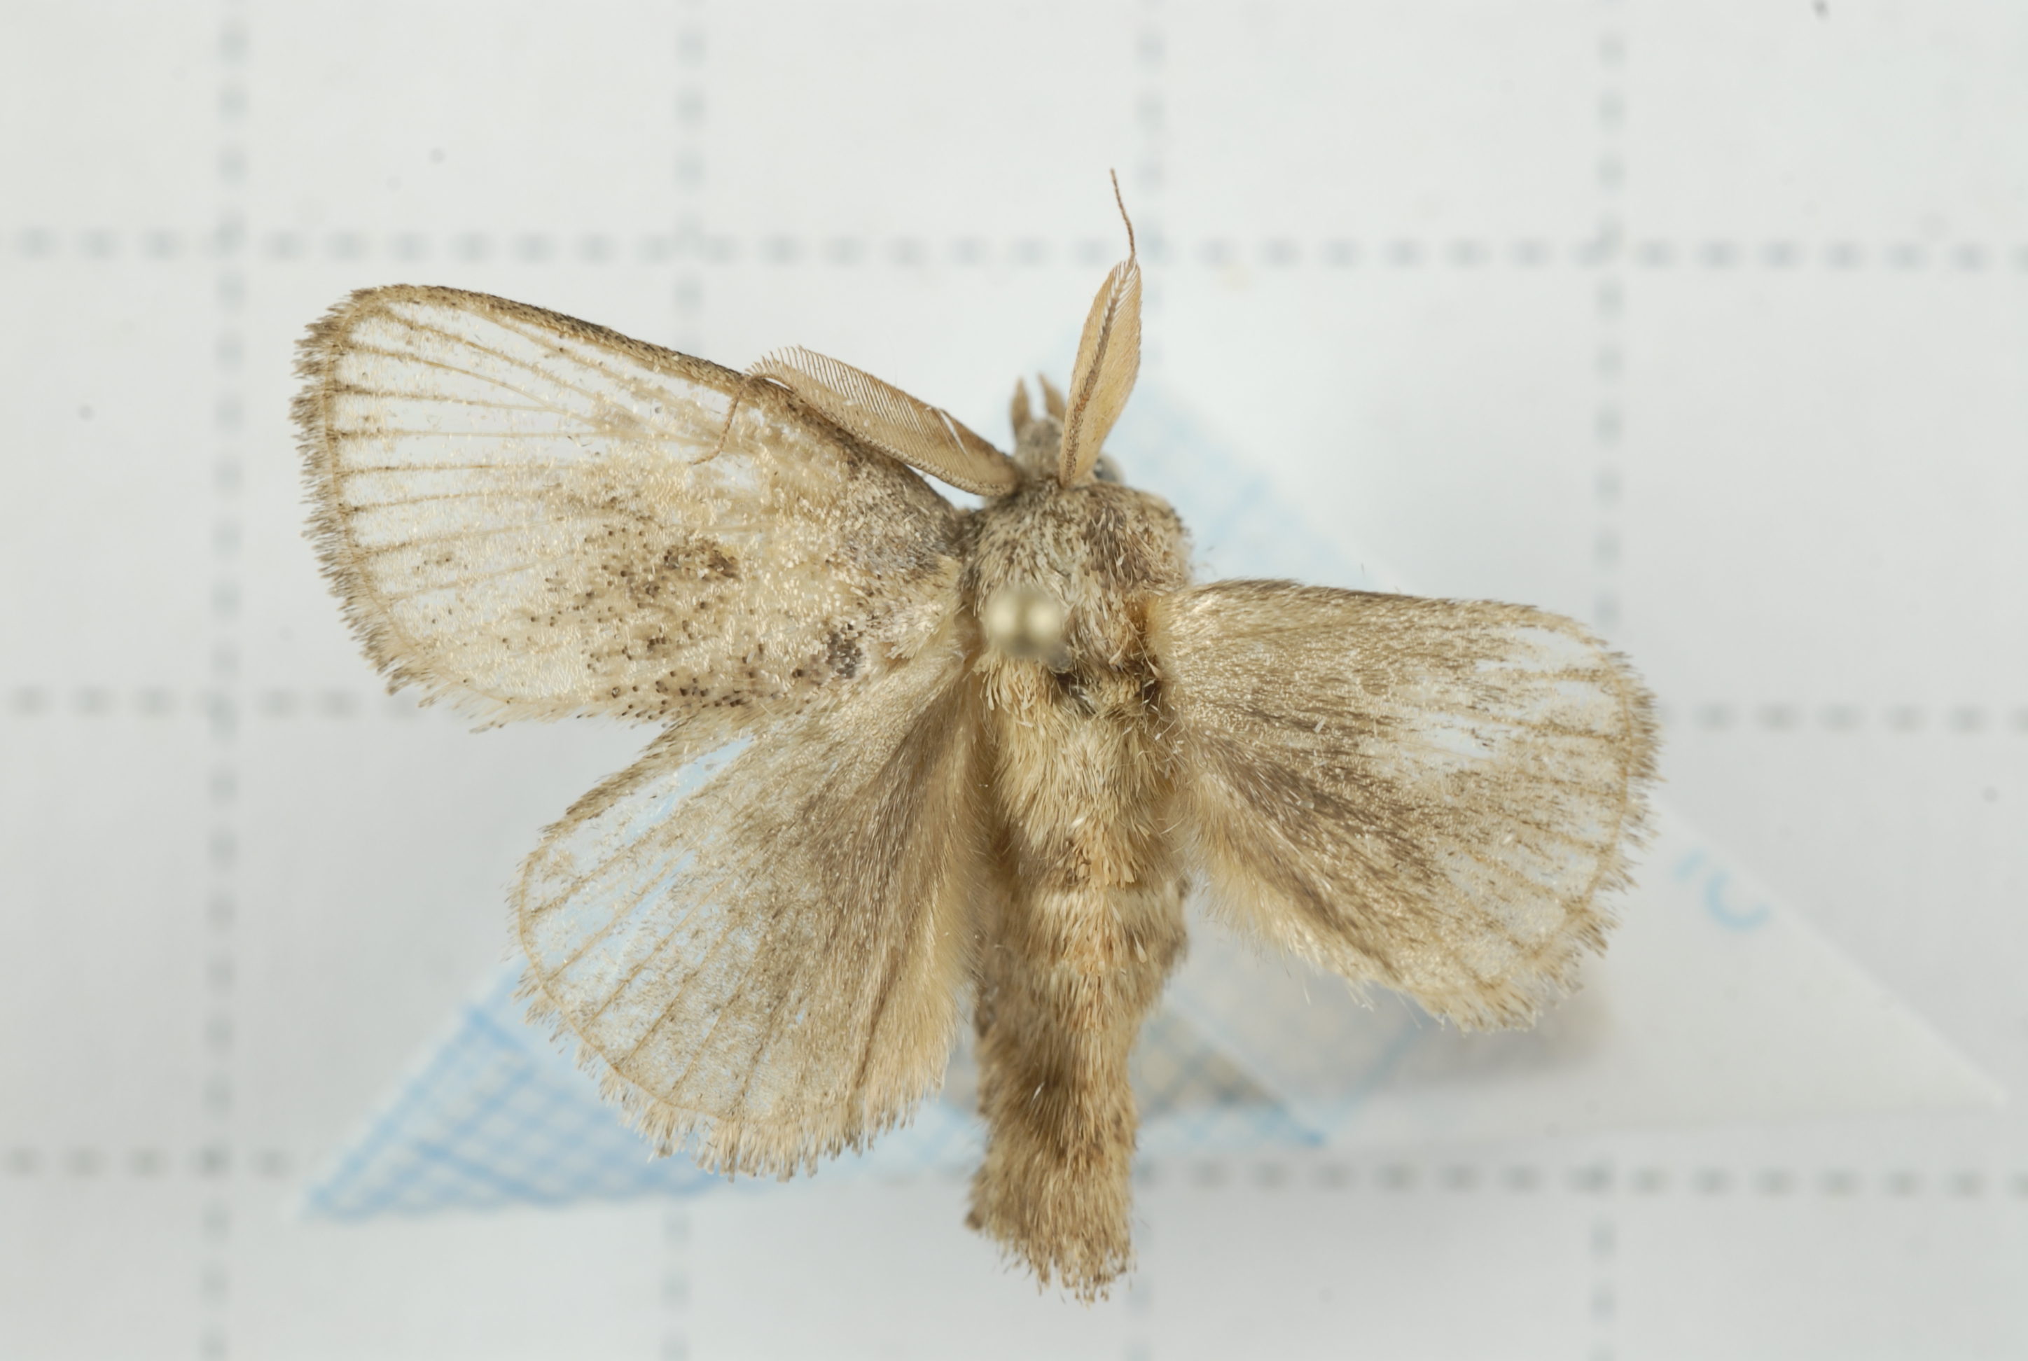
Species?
Susica sinensis
